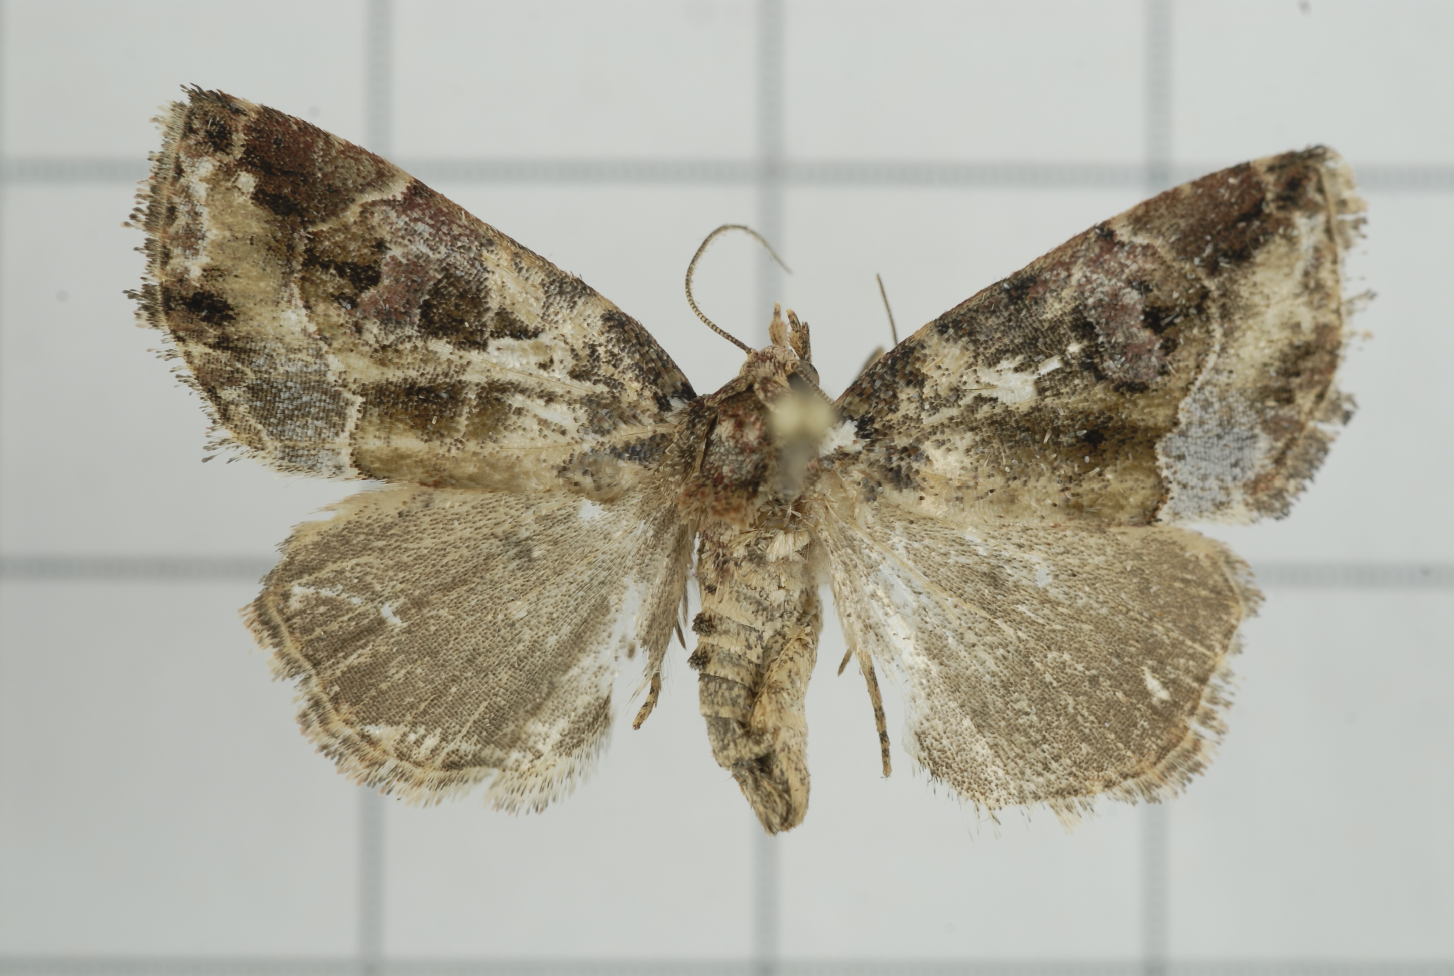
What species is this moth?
Pseudodeltote postvittata
